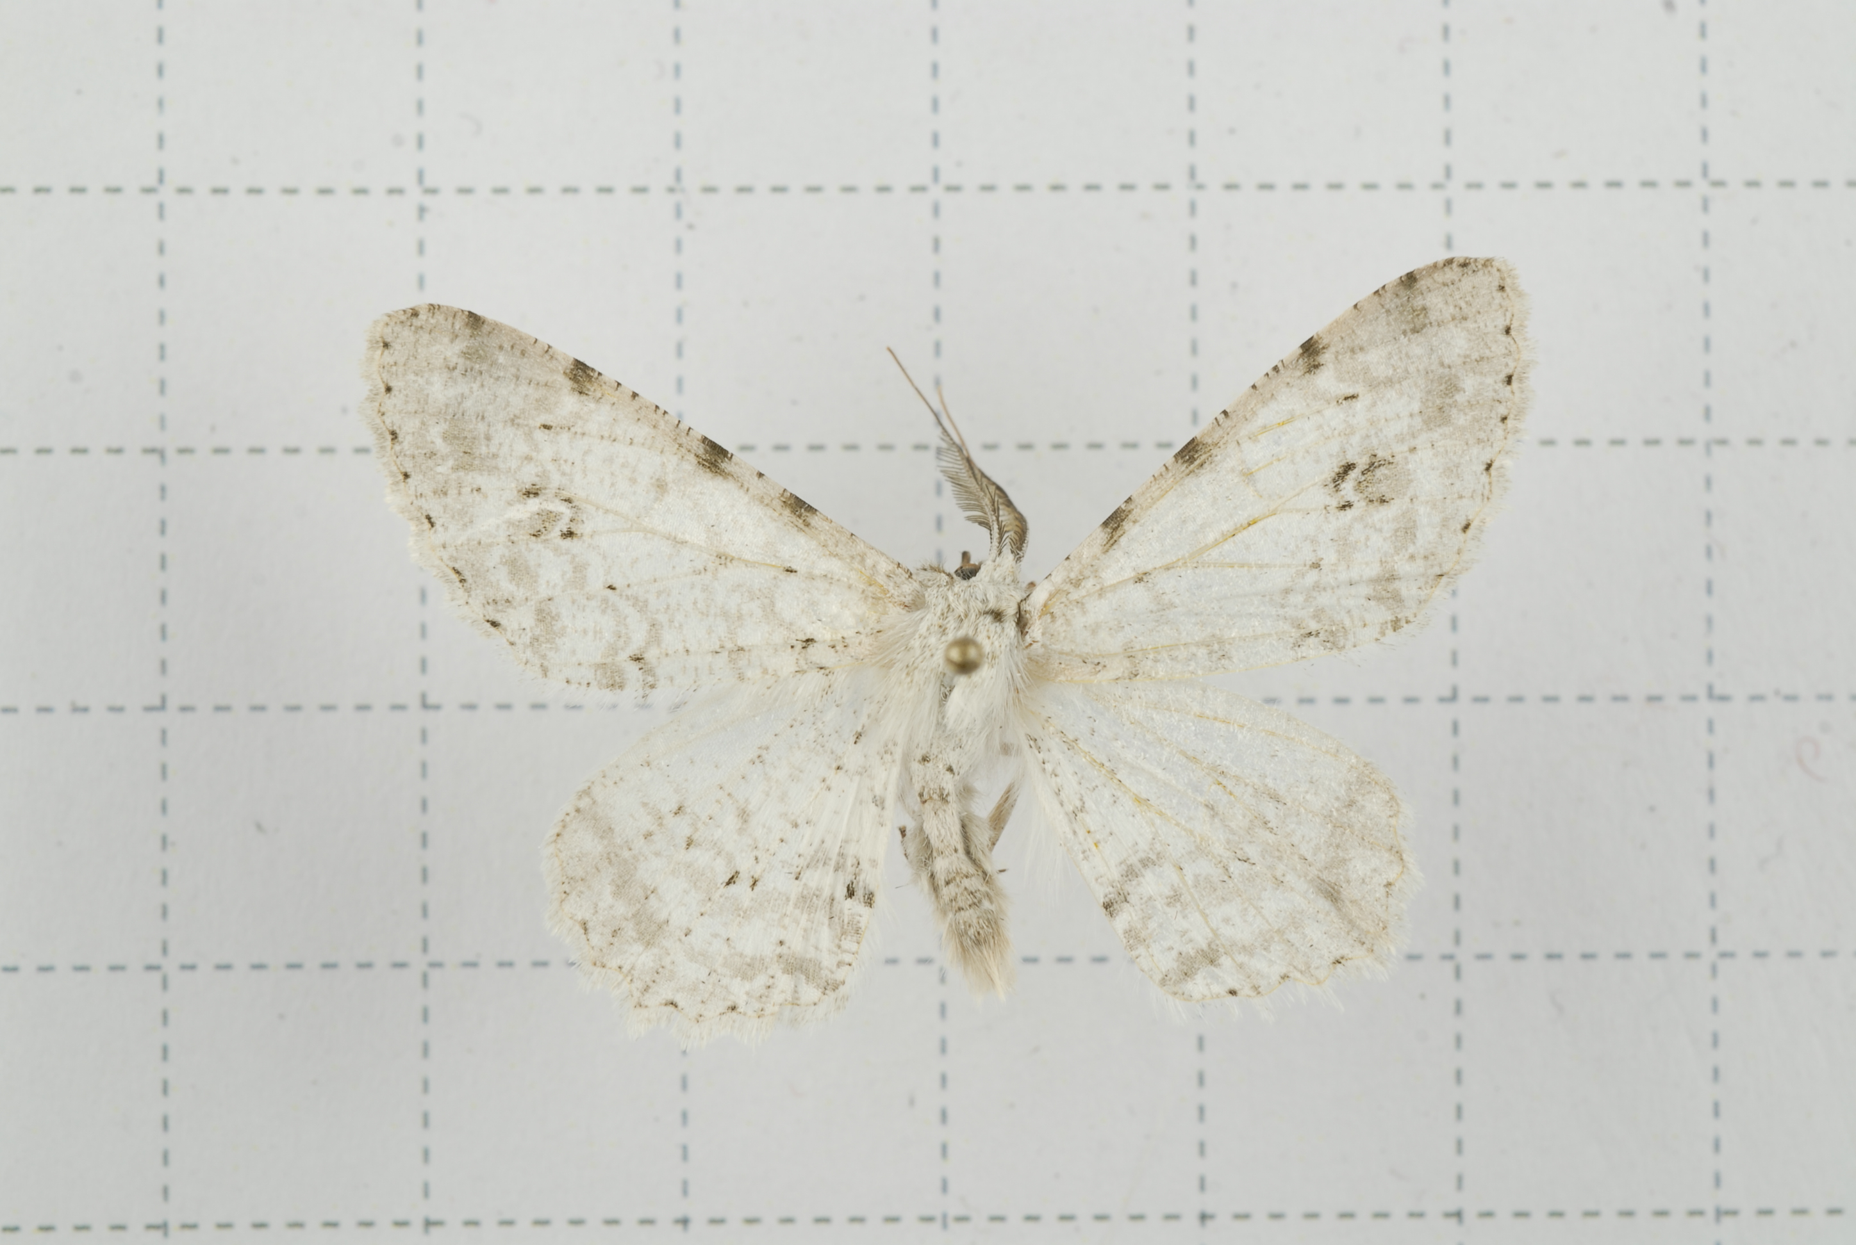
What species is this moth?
Lassaba parvalbidaria parvalbidaria
